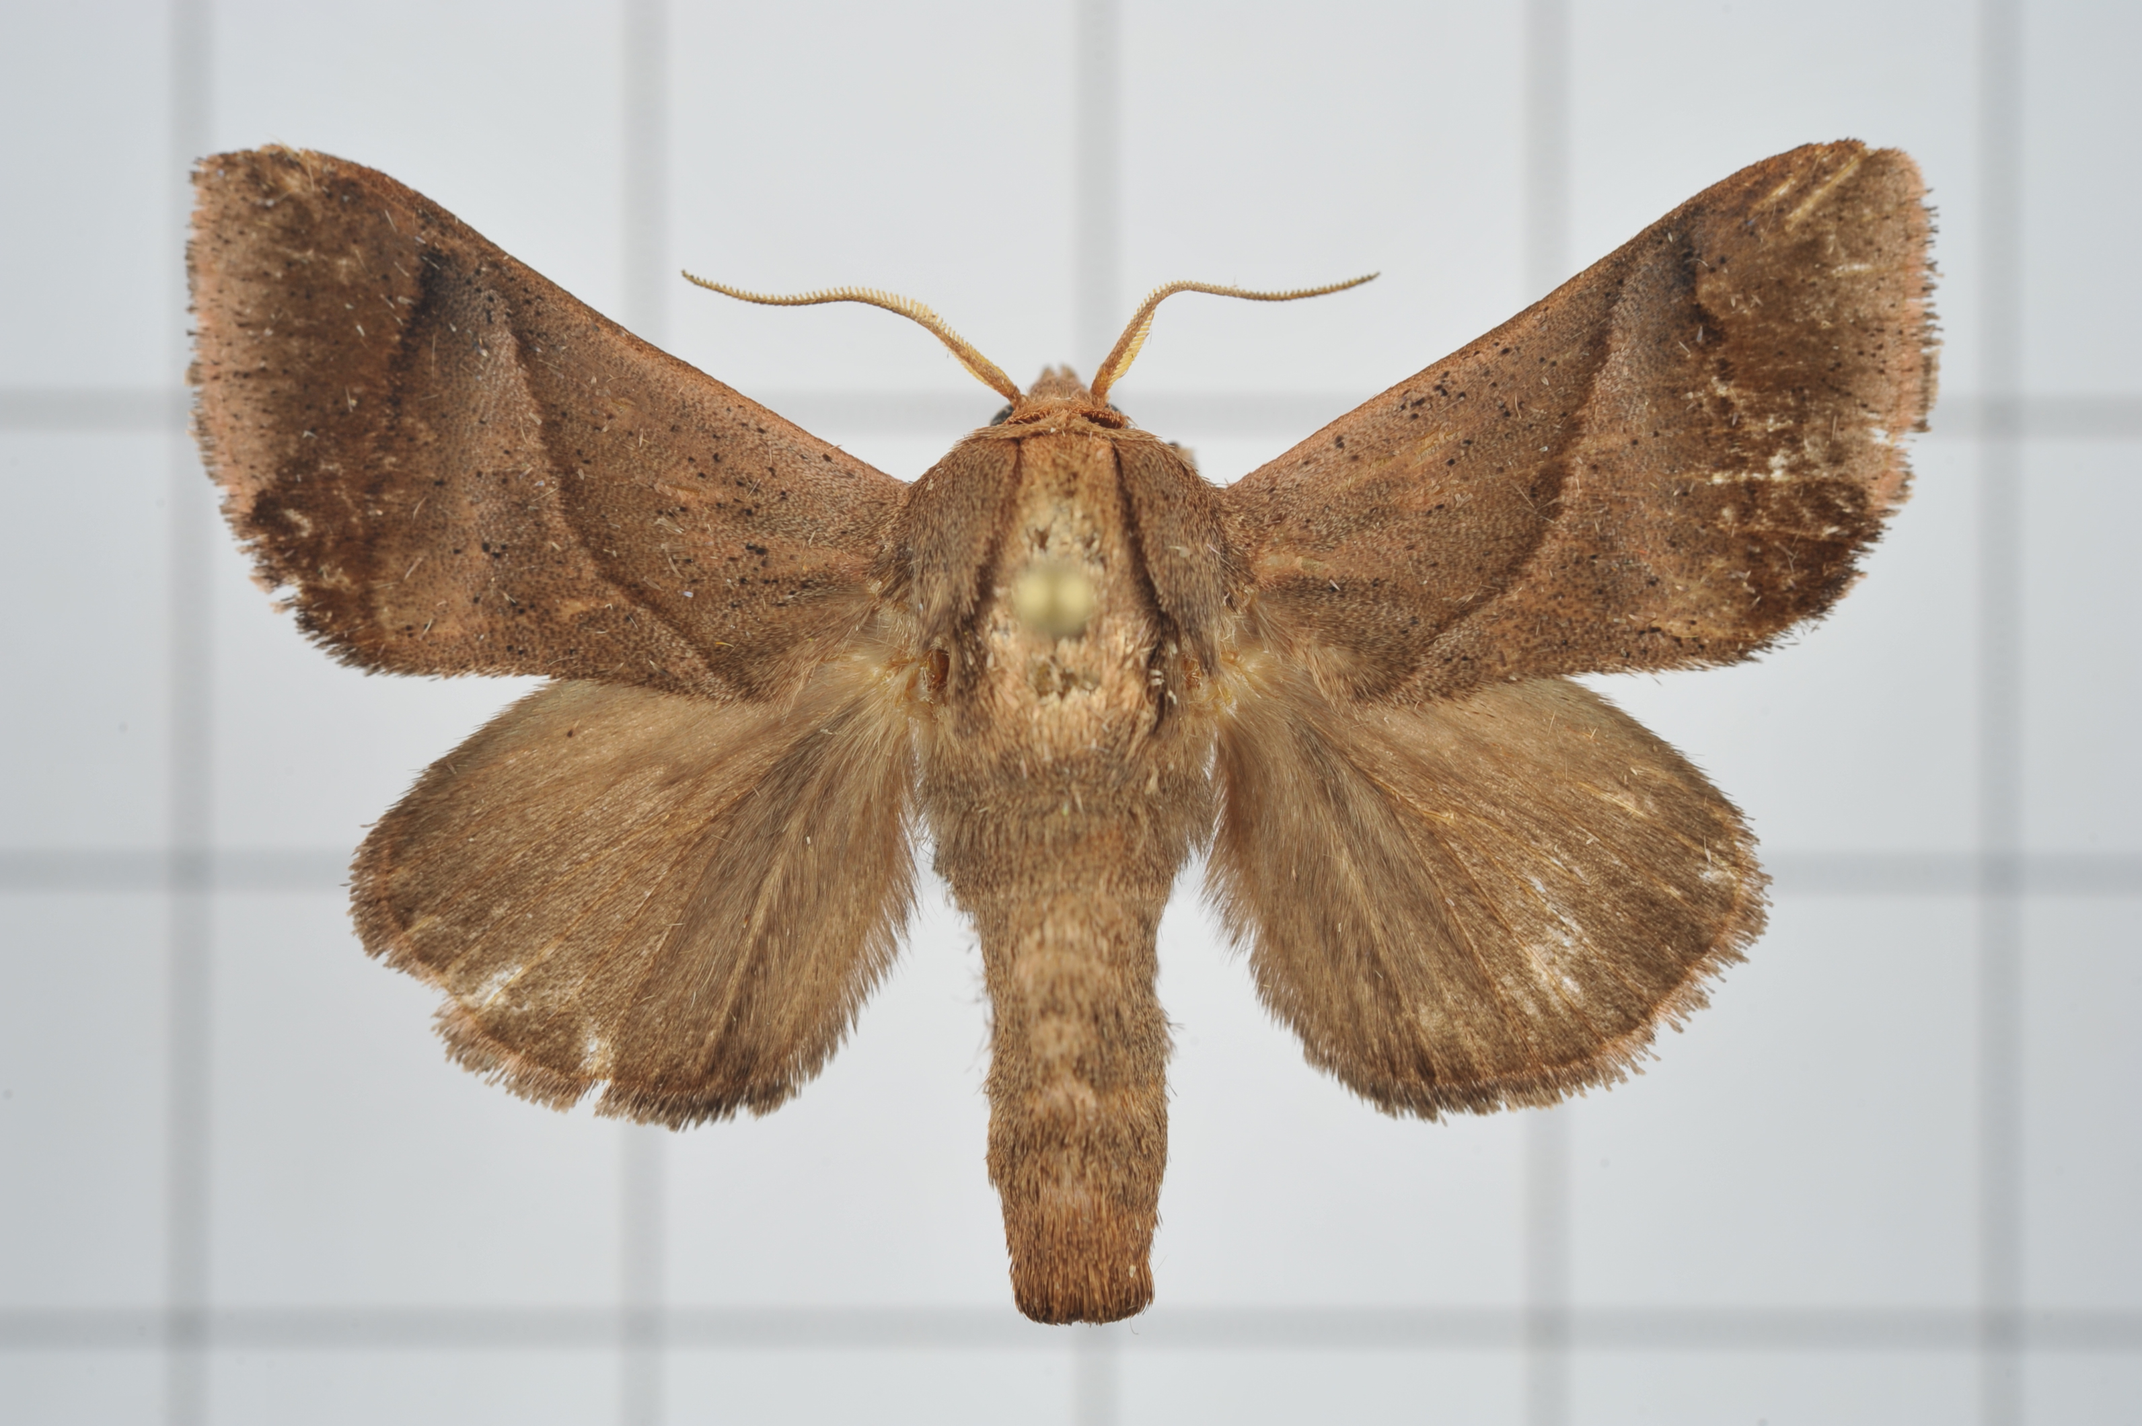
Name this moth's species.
Setora postornata
